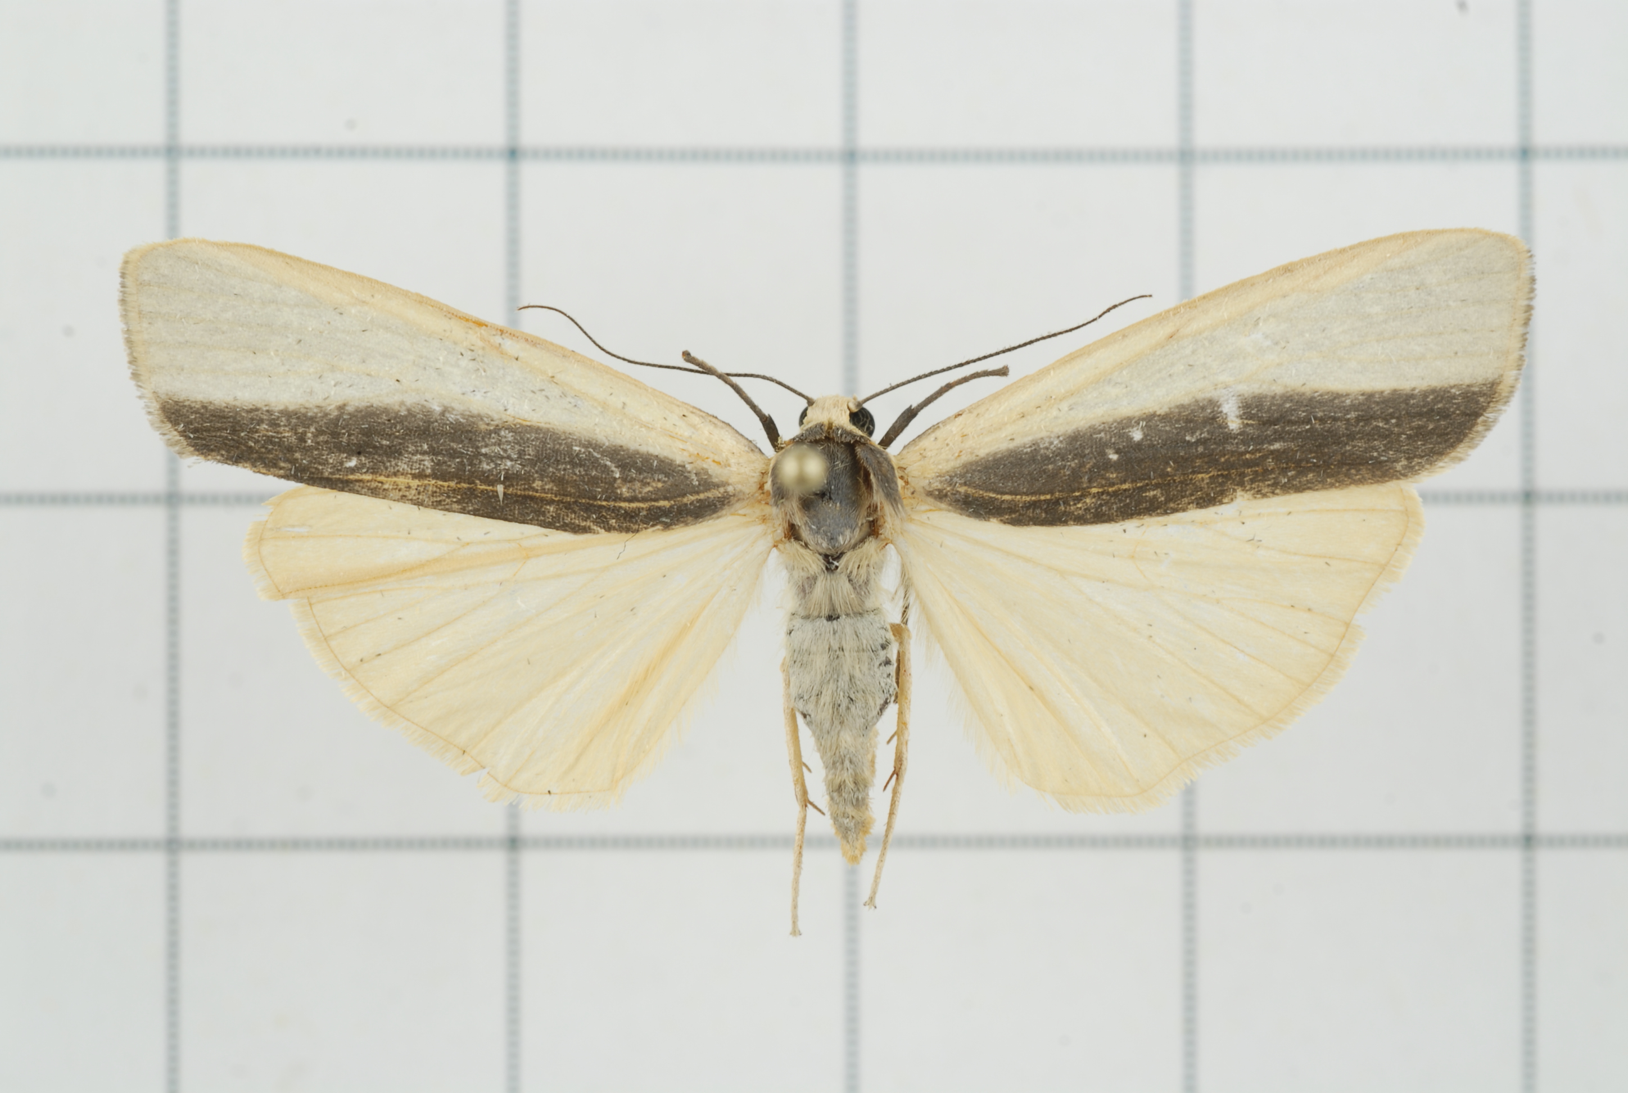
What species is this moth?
Hesudra divisa
